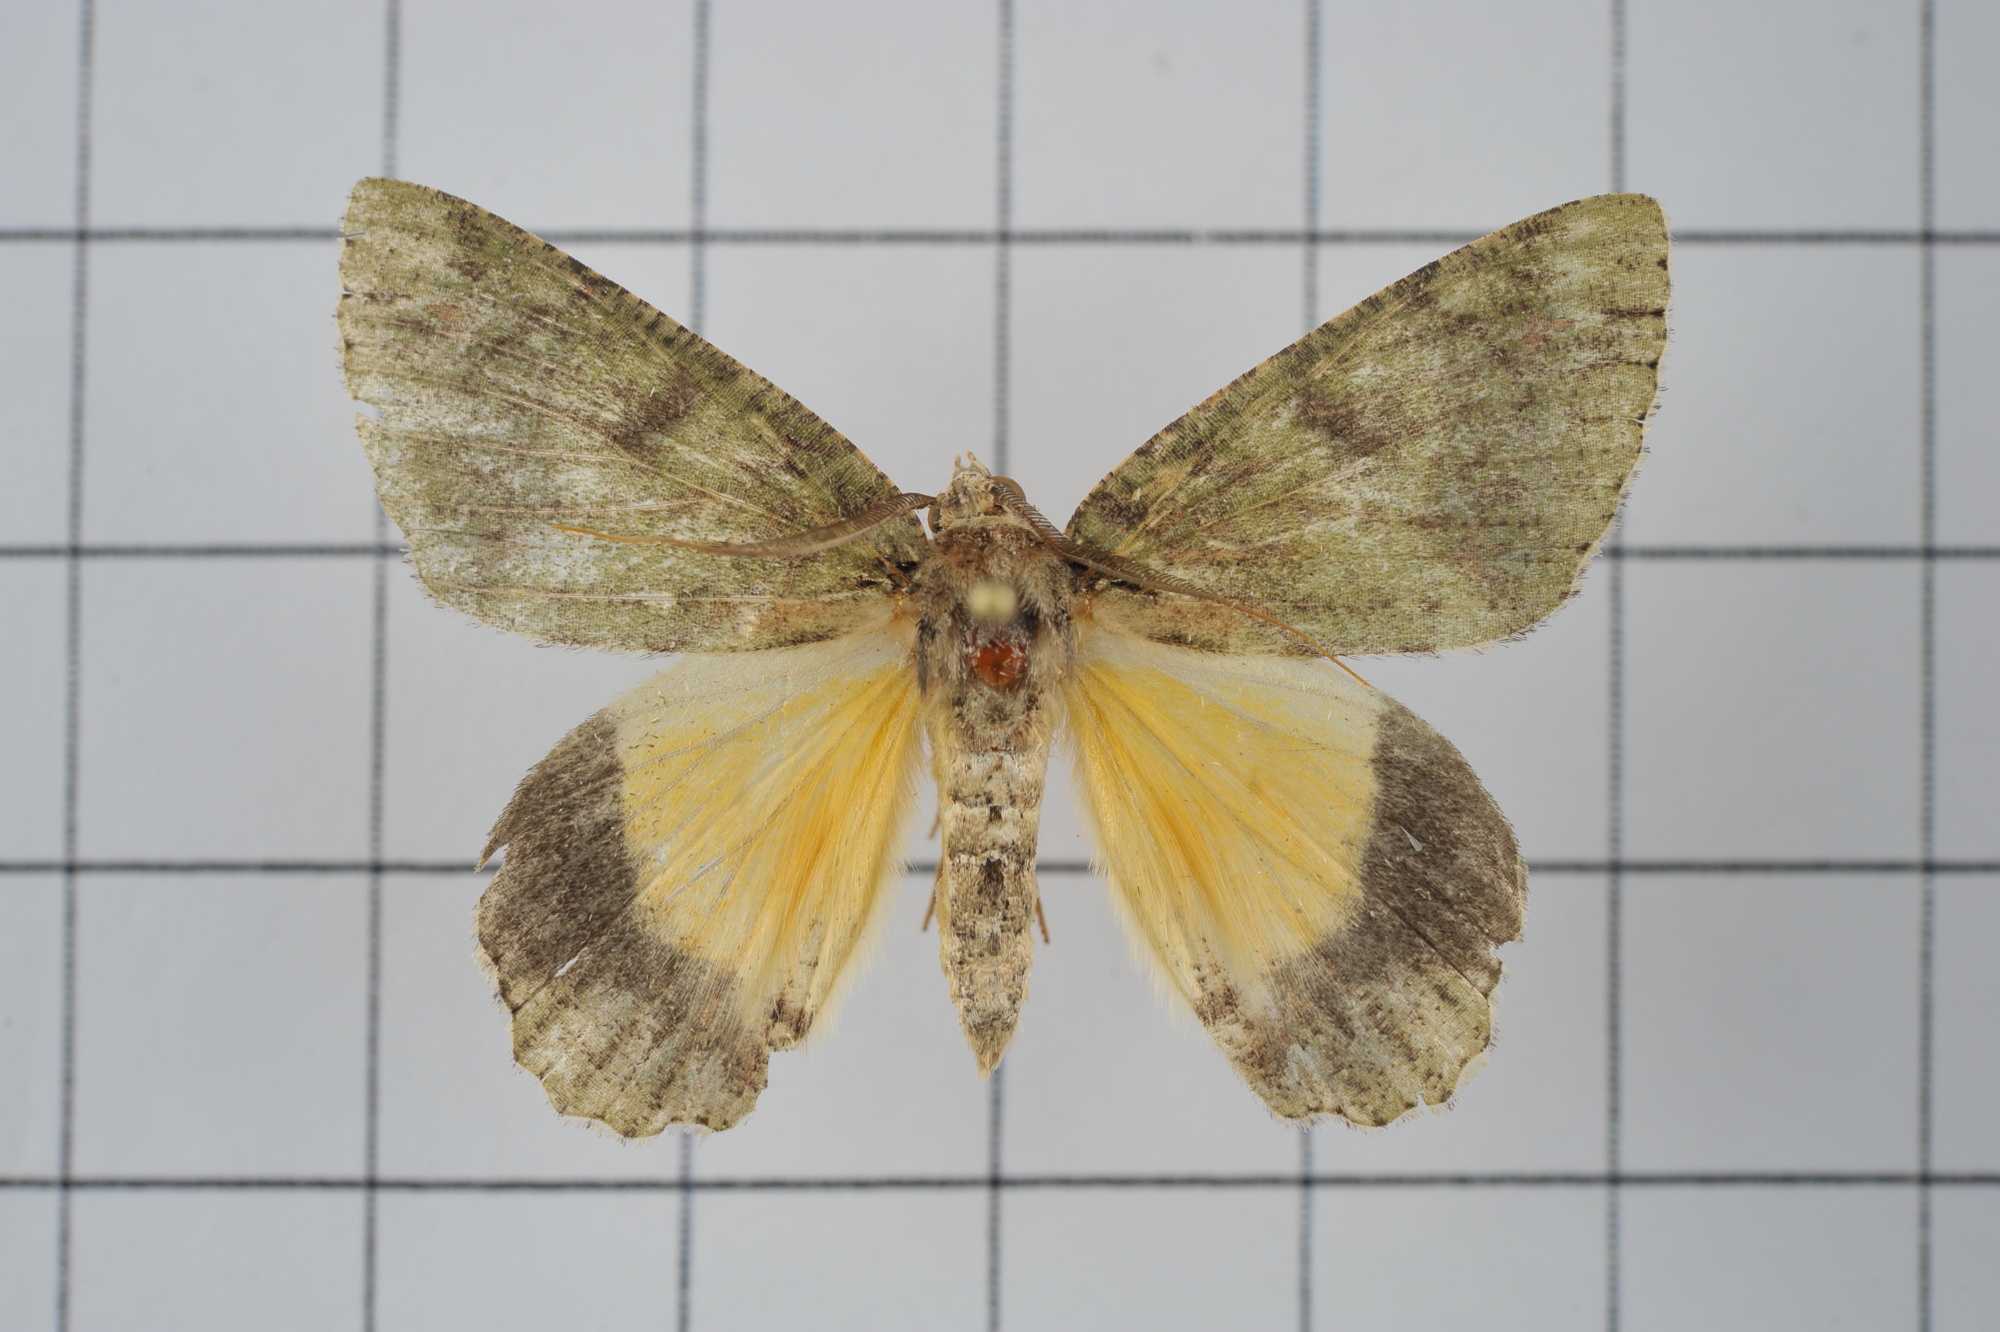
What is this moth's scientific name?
Dindica polyphaenaria
